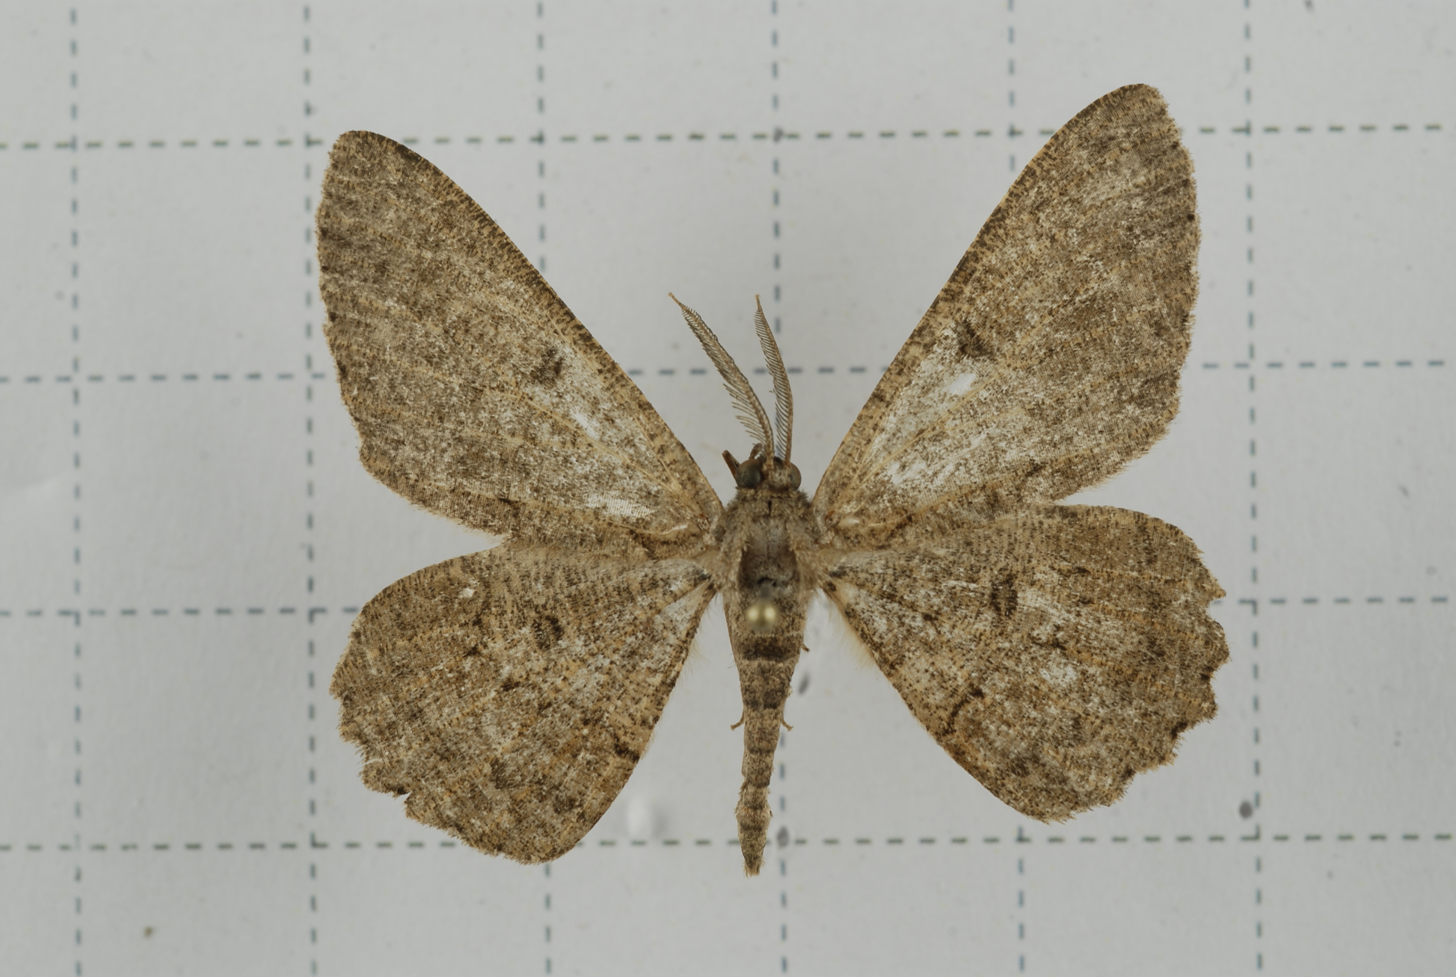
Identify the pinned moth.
Hypomecis punctinalis glos
